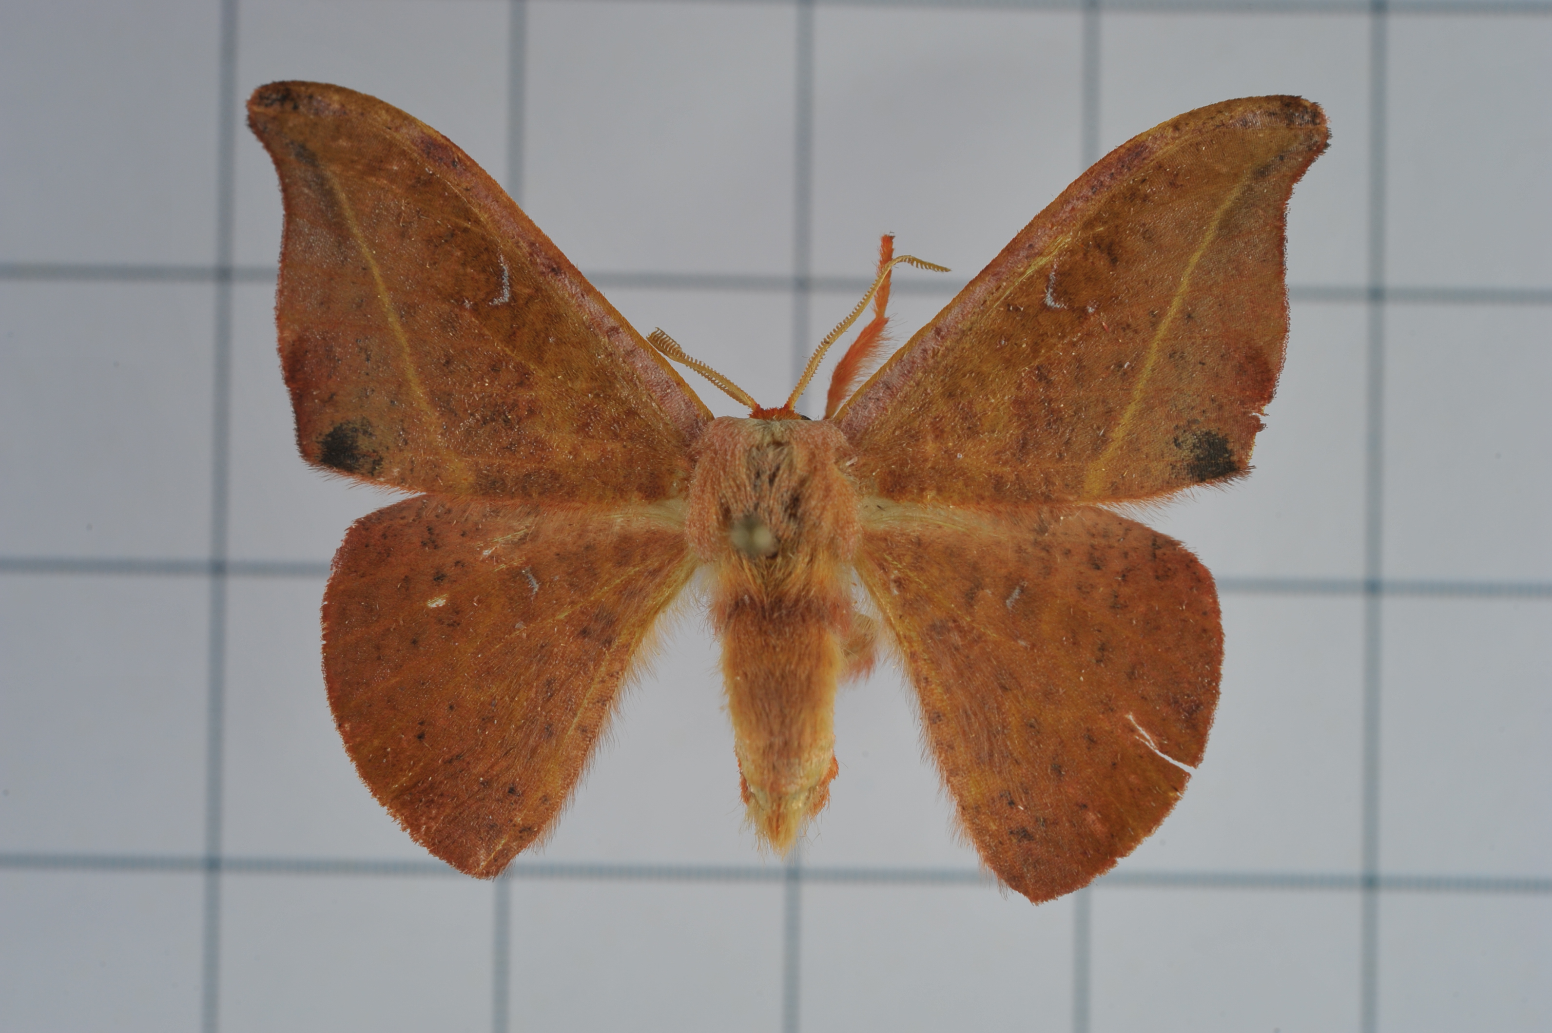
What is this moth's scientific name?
Oreta extensa
